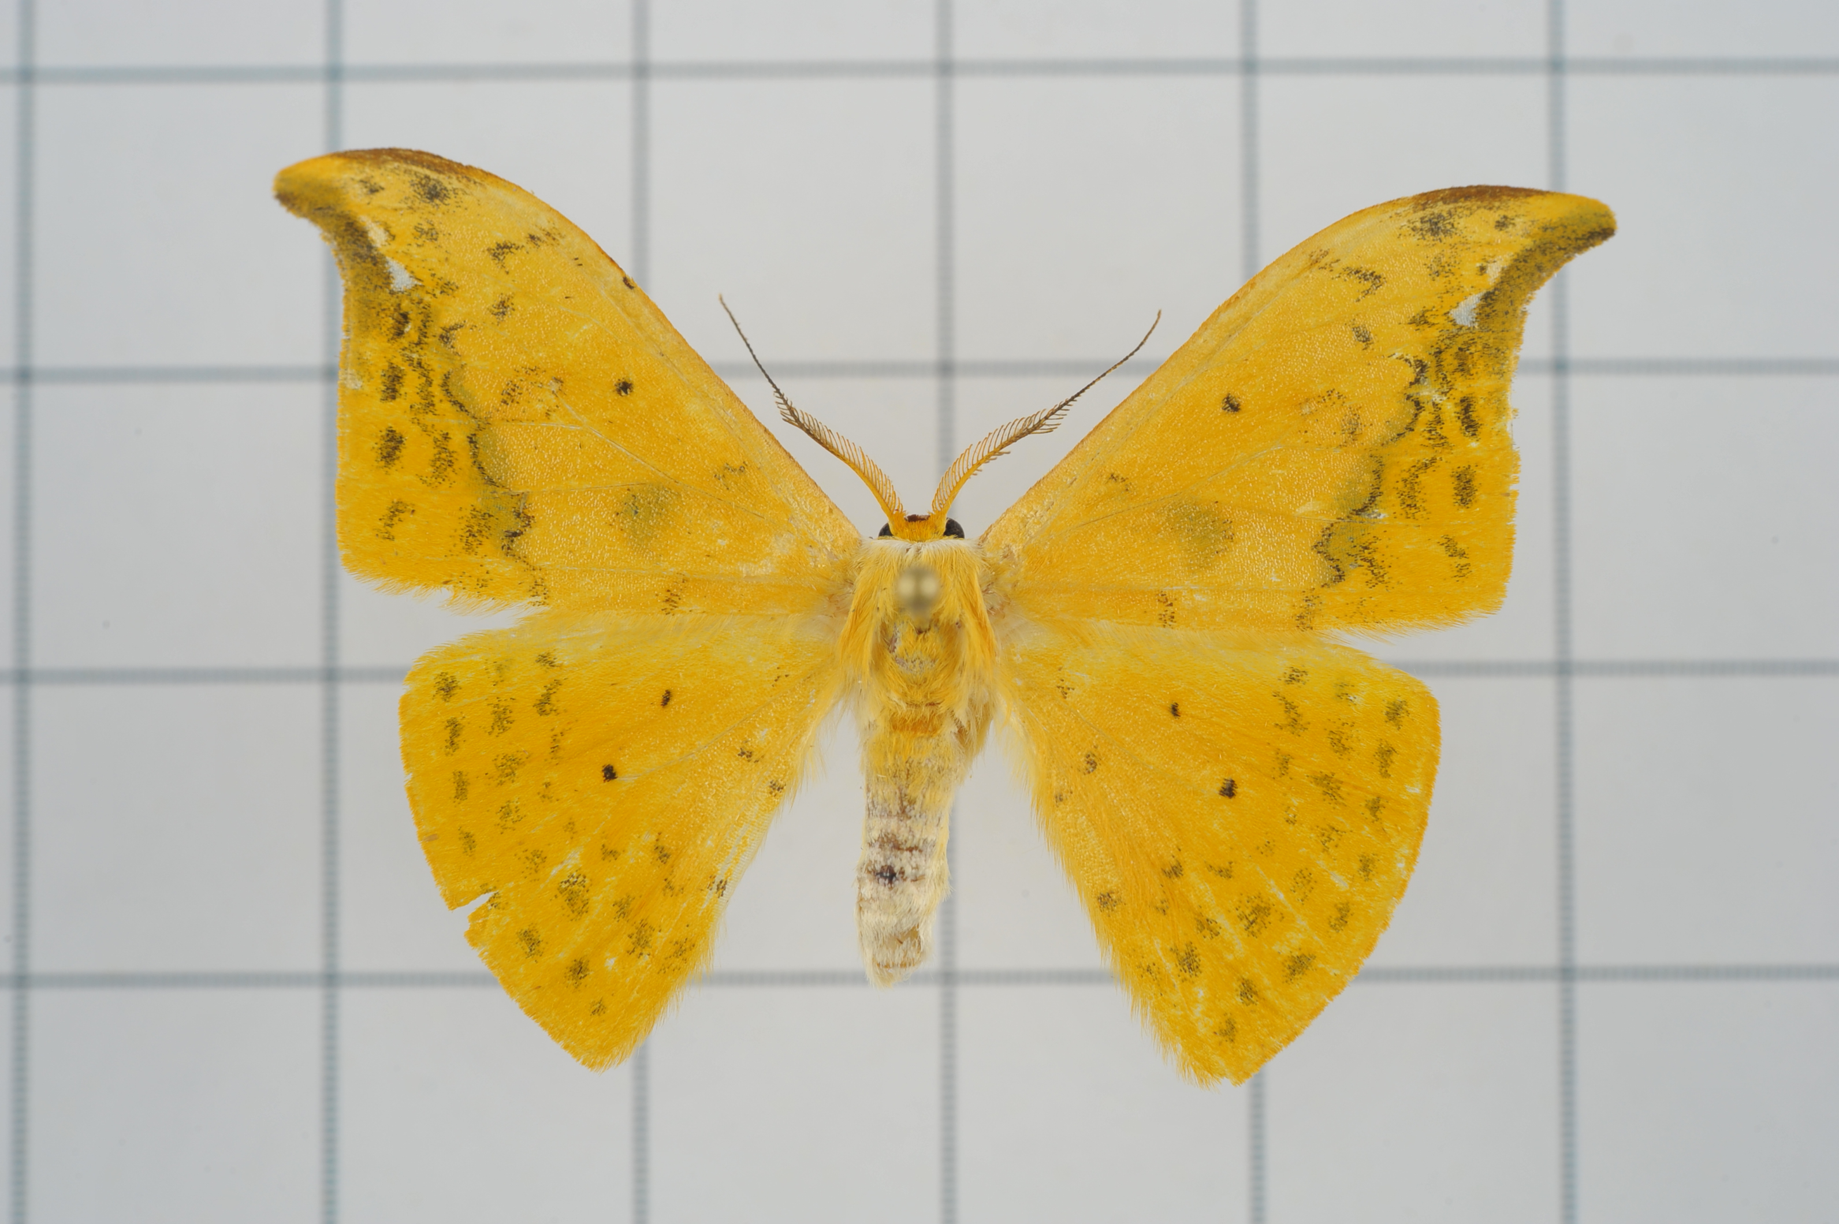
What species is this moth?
Tridrepana flava flava
